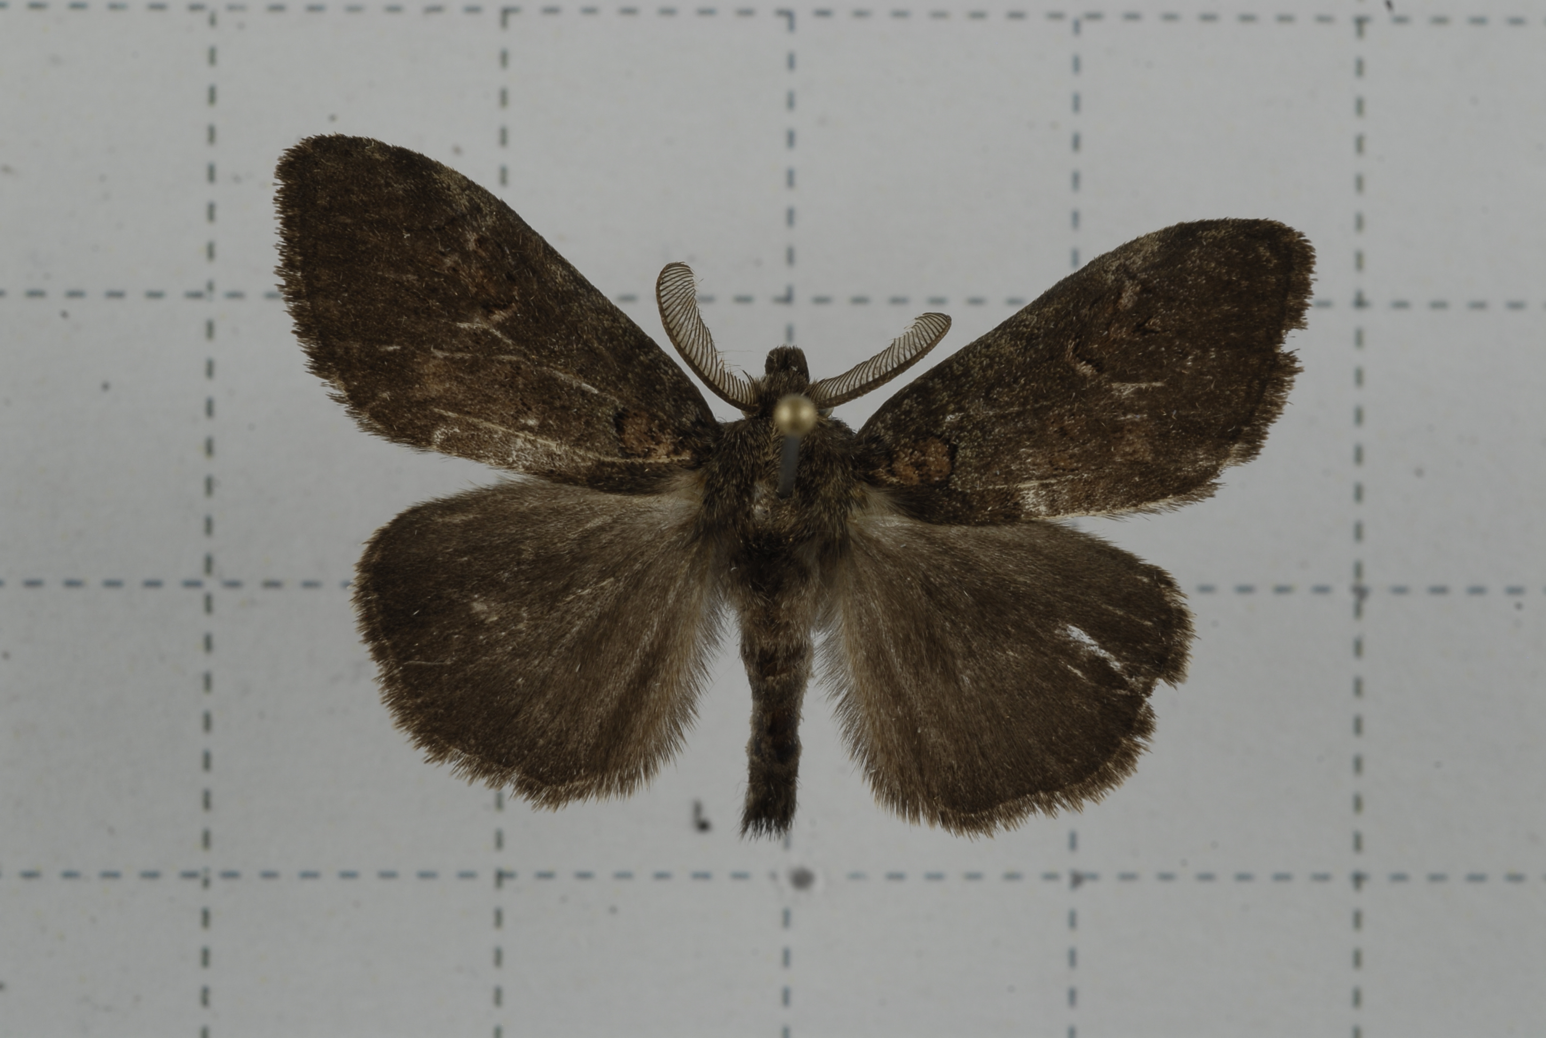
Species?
Olene dudgeoni
